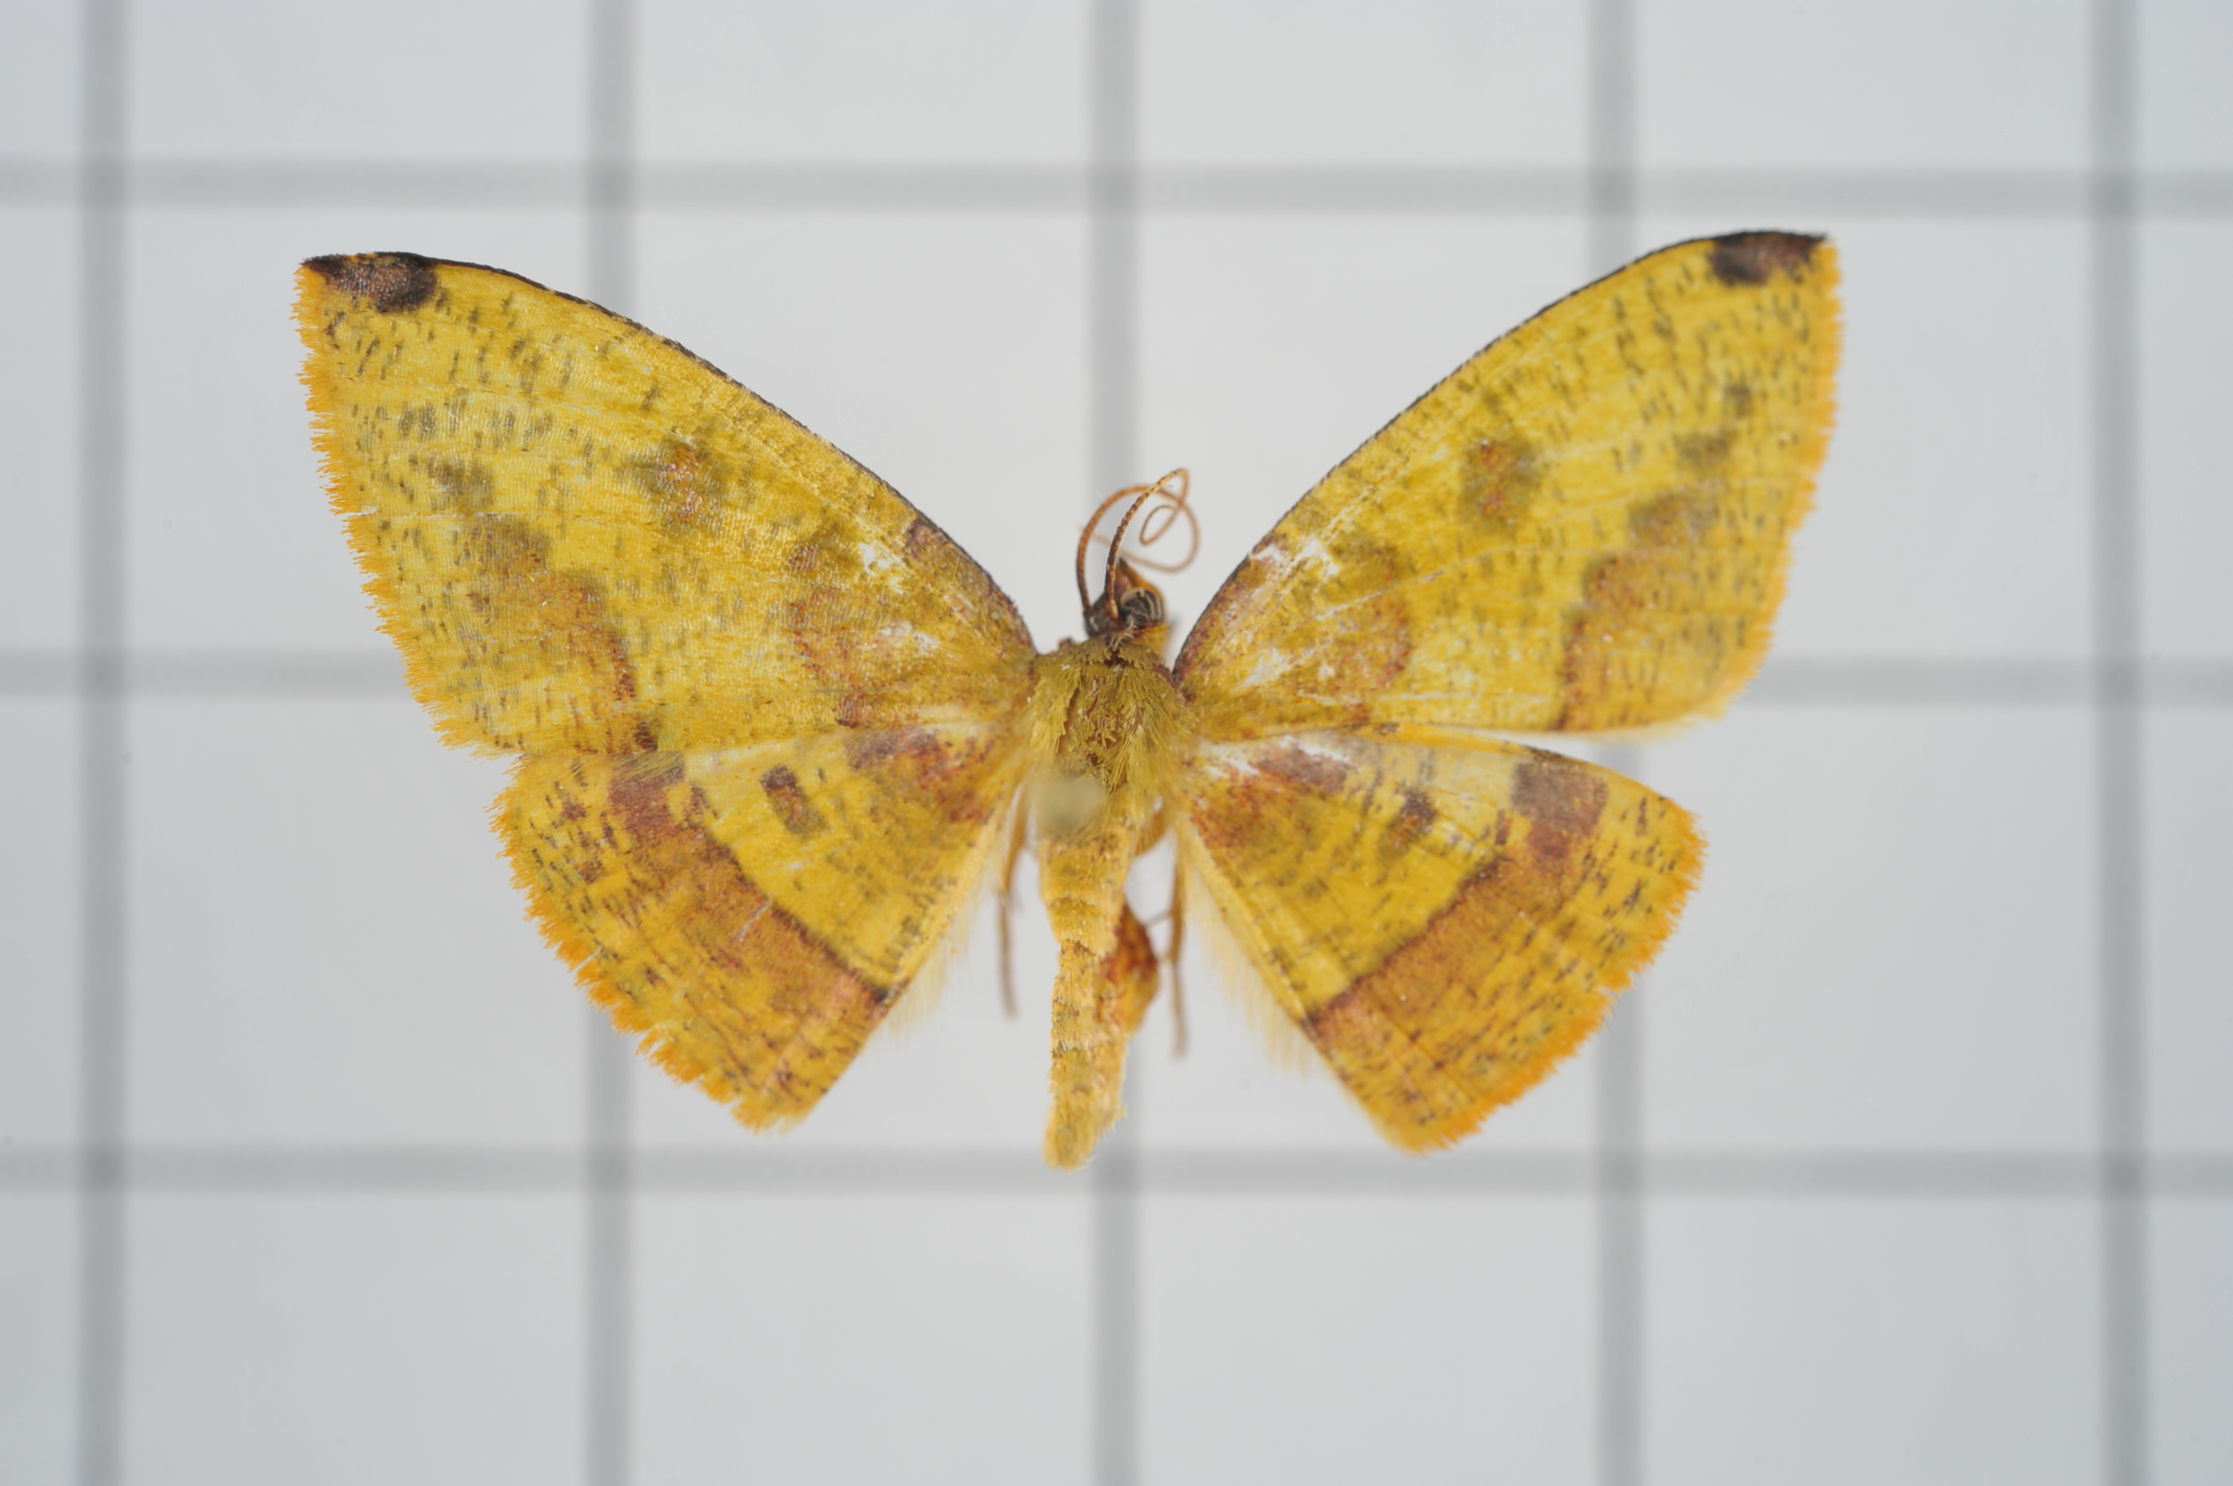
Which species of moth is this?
Heterolocha coccinea
